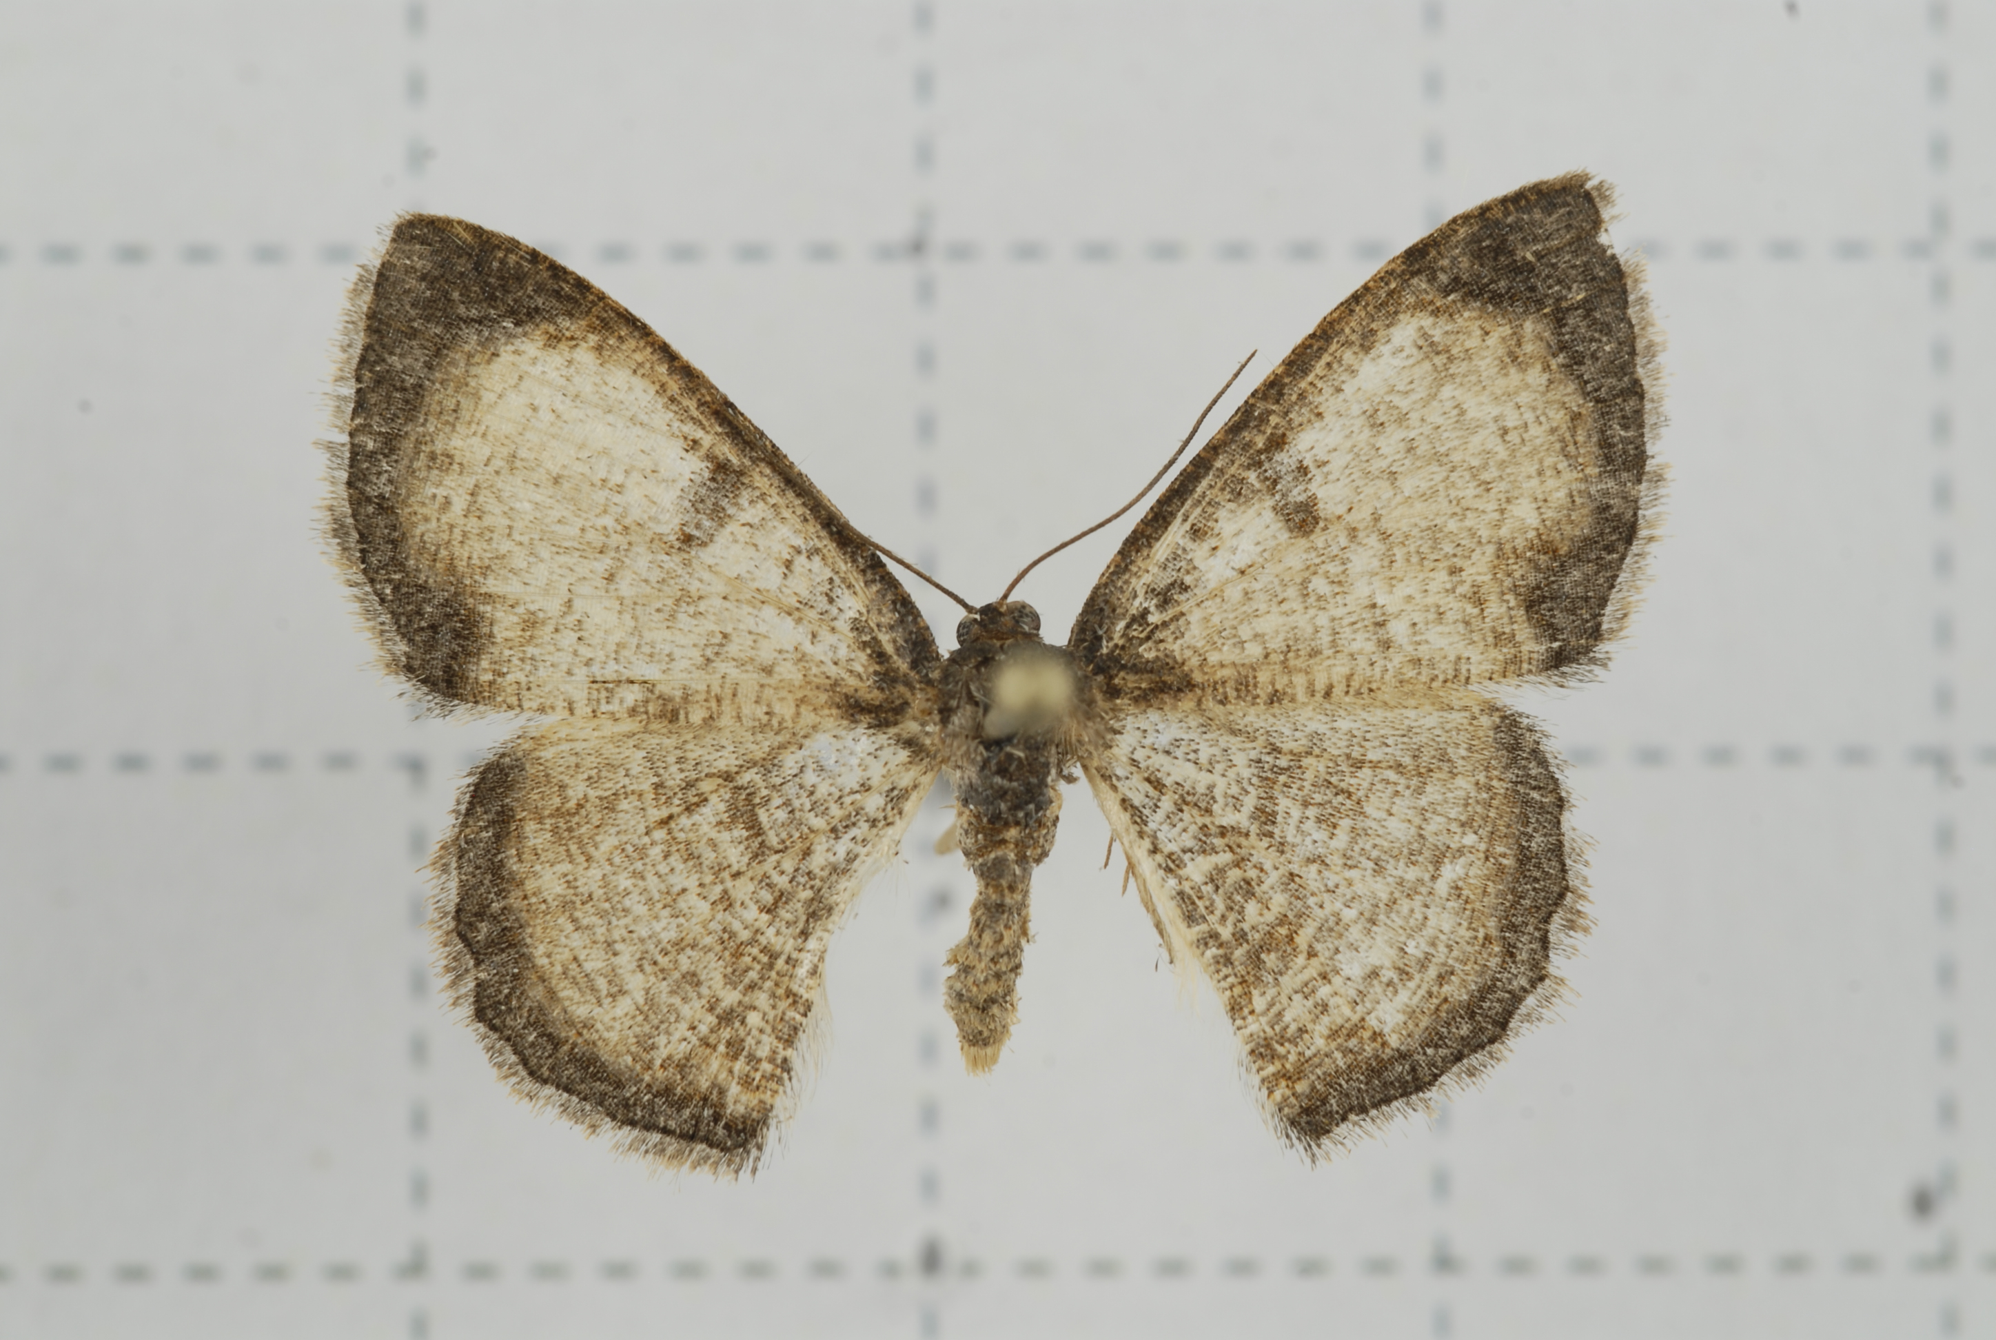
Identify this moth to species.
Hydatocapnia gemina
